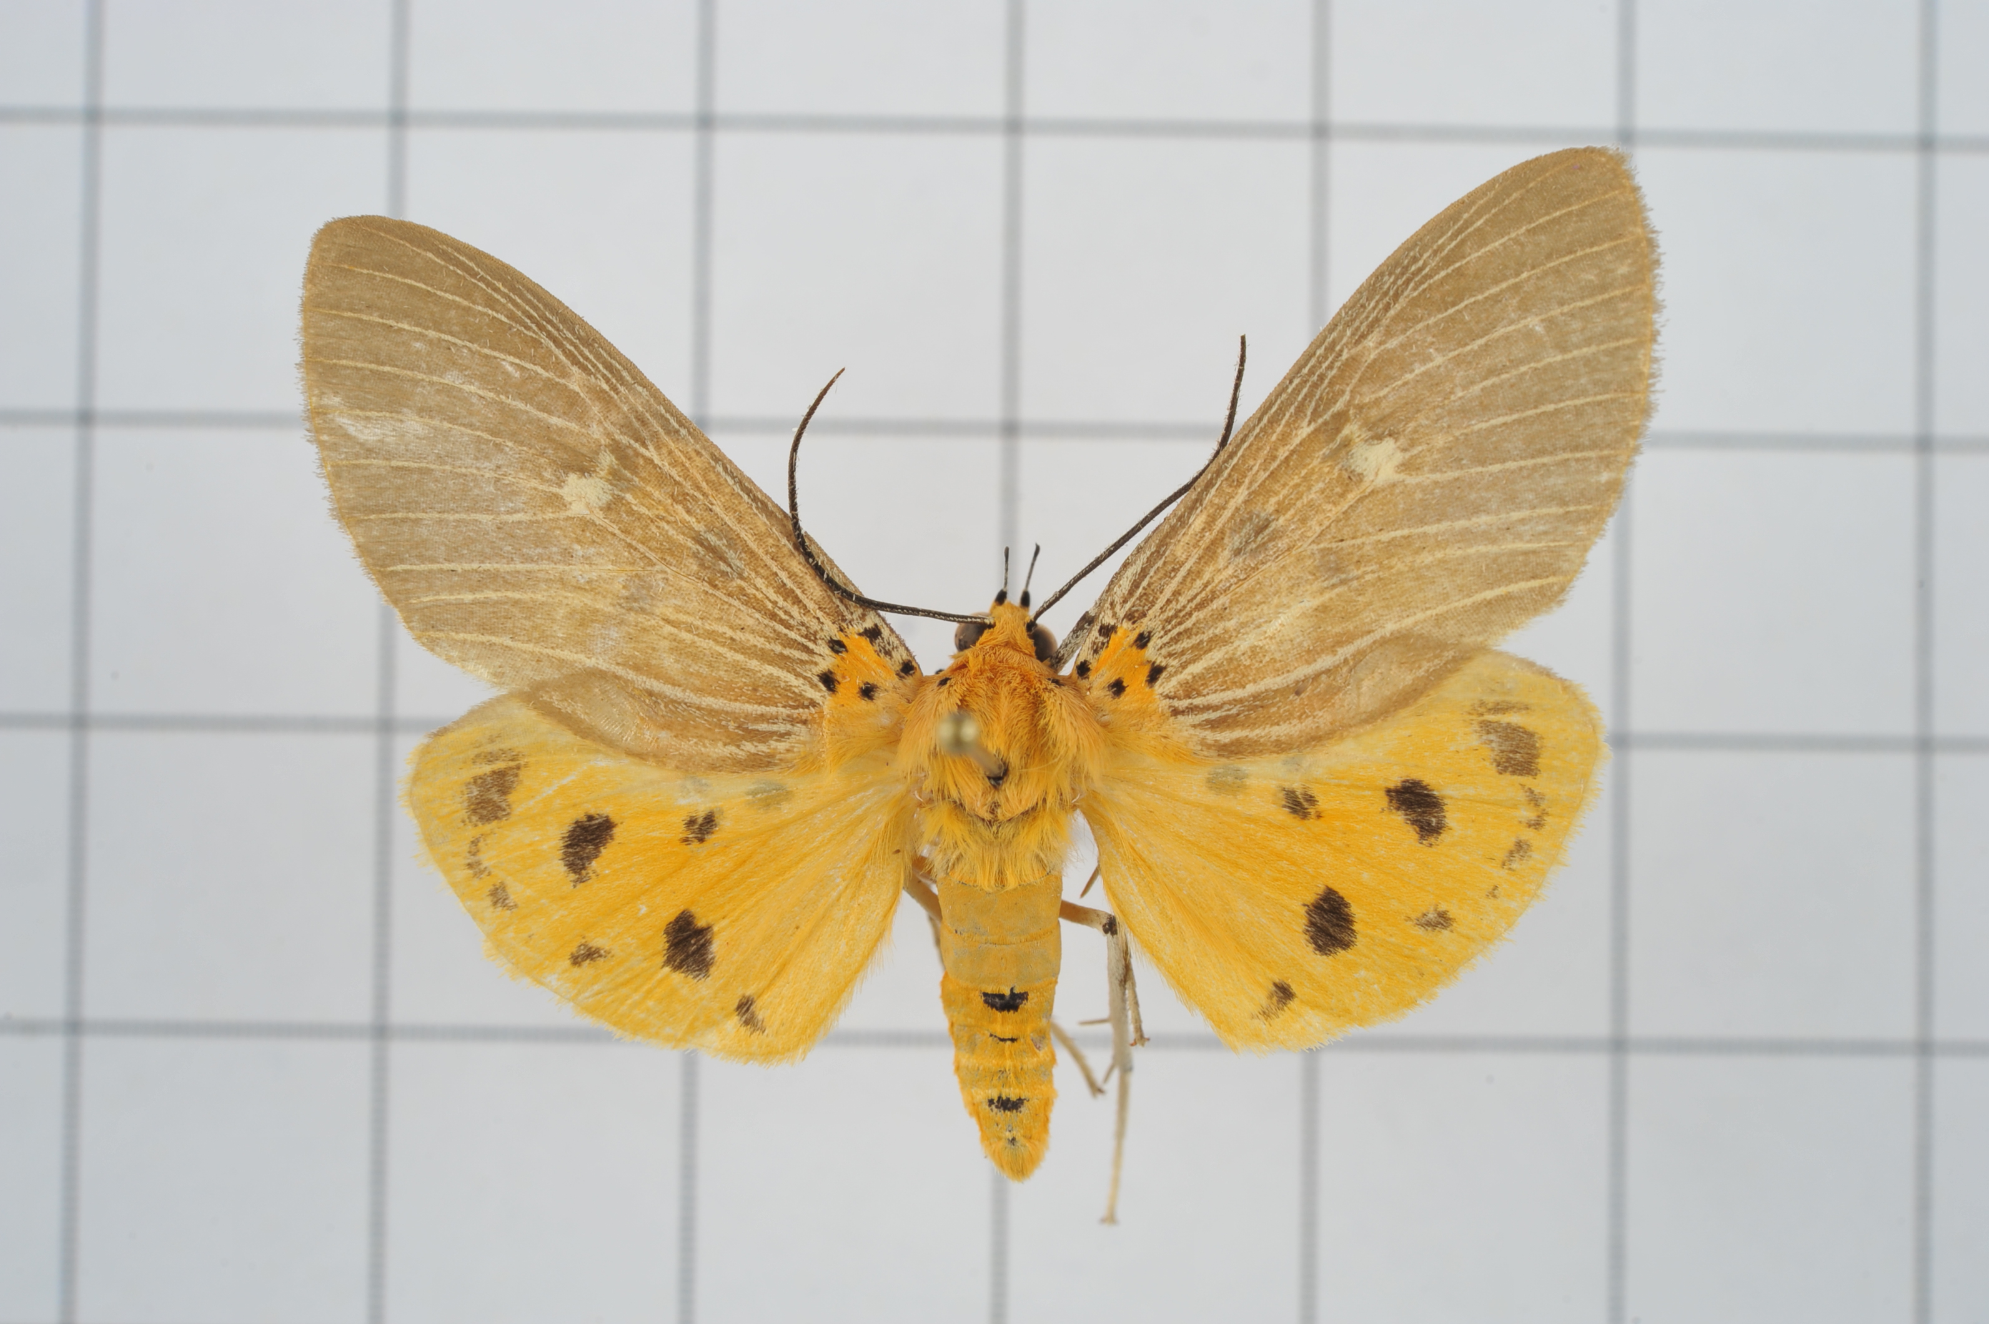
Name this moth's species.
Asota caricae
